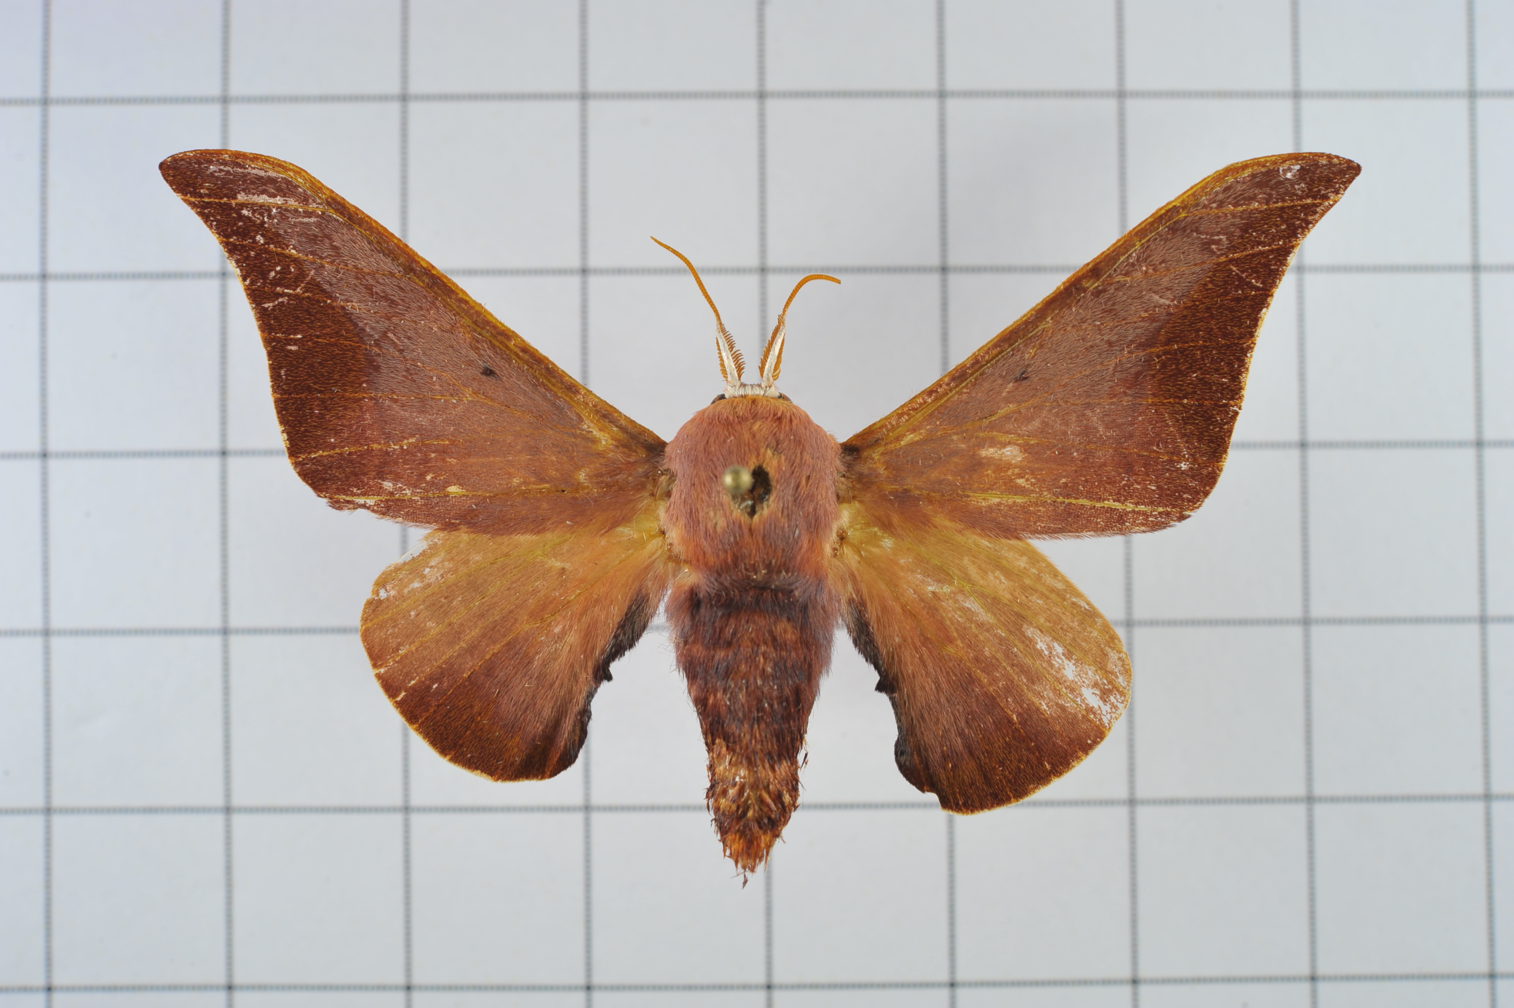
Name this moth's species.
Comparmustilia gerontica
